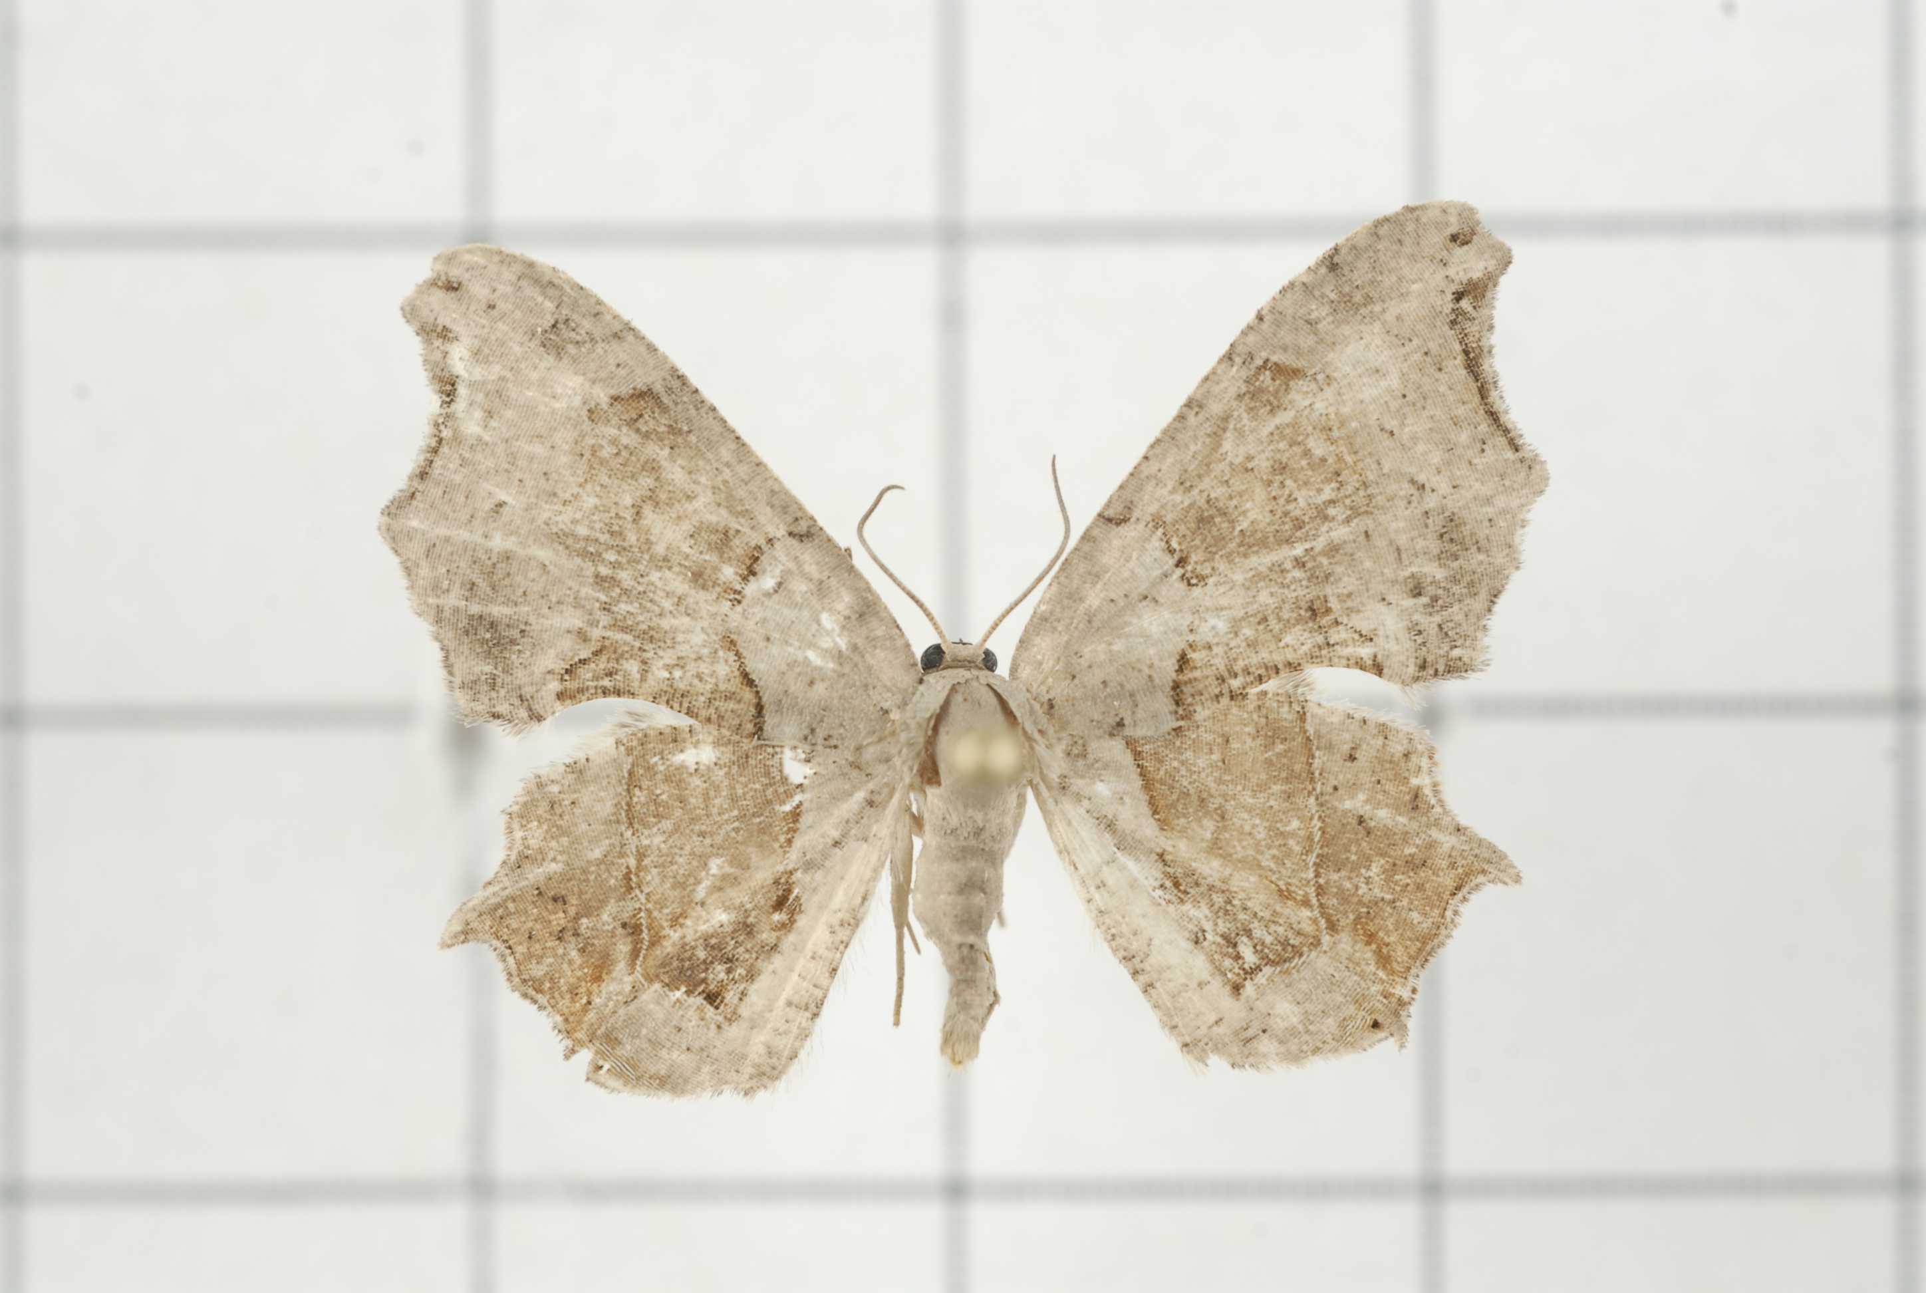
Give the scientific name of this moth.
Pterotosoma castanea castanea
